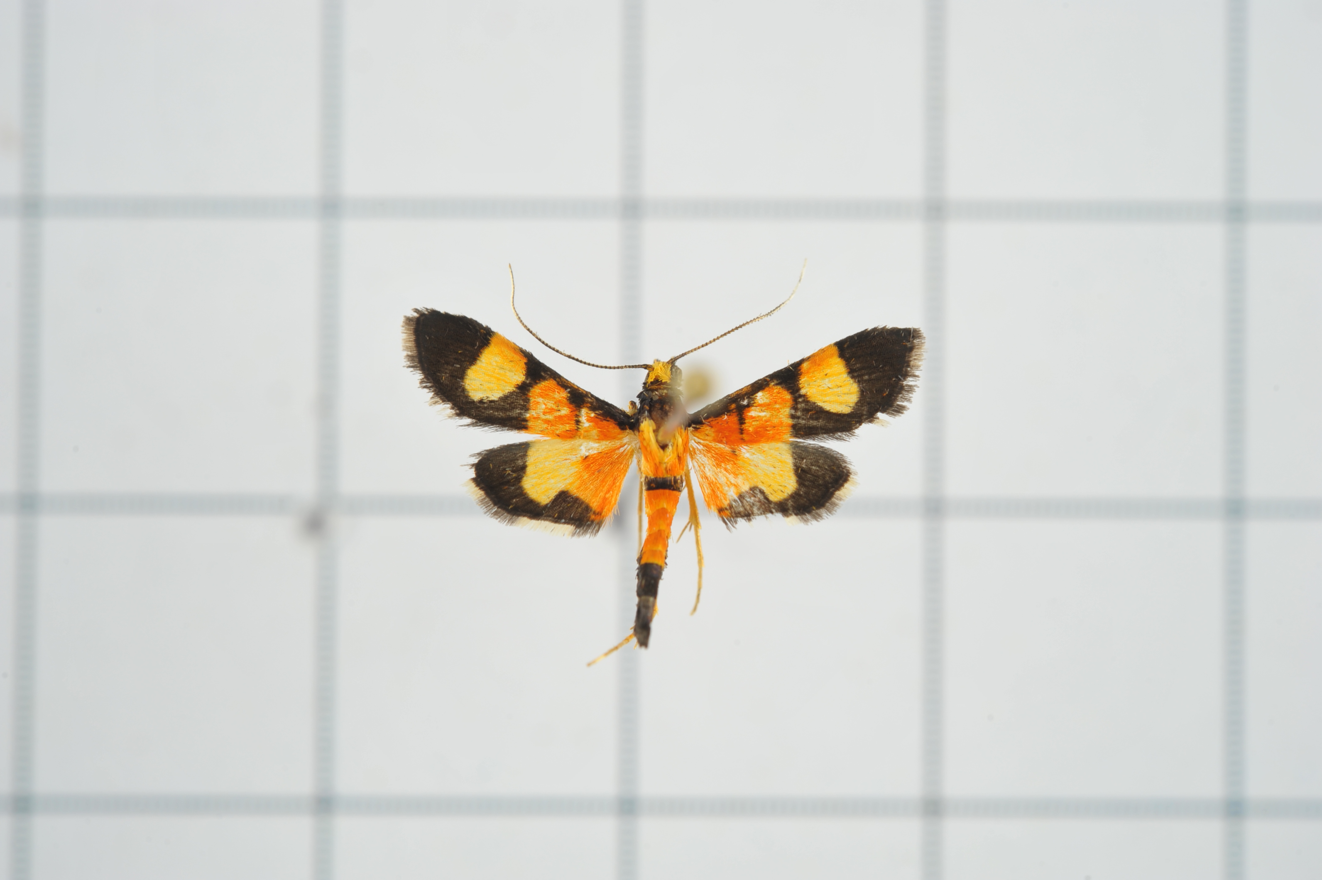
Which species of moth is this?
Aethaloessa calidalis tiphalis
